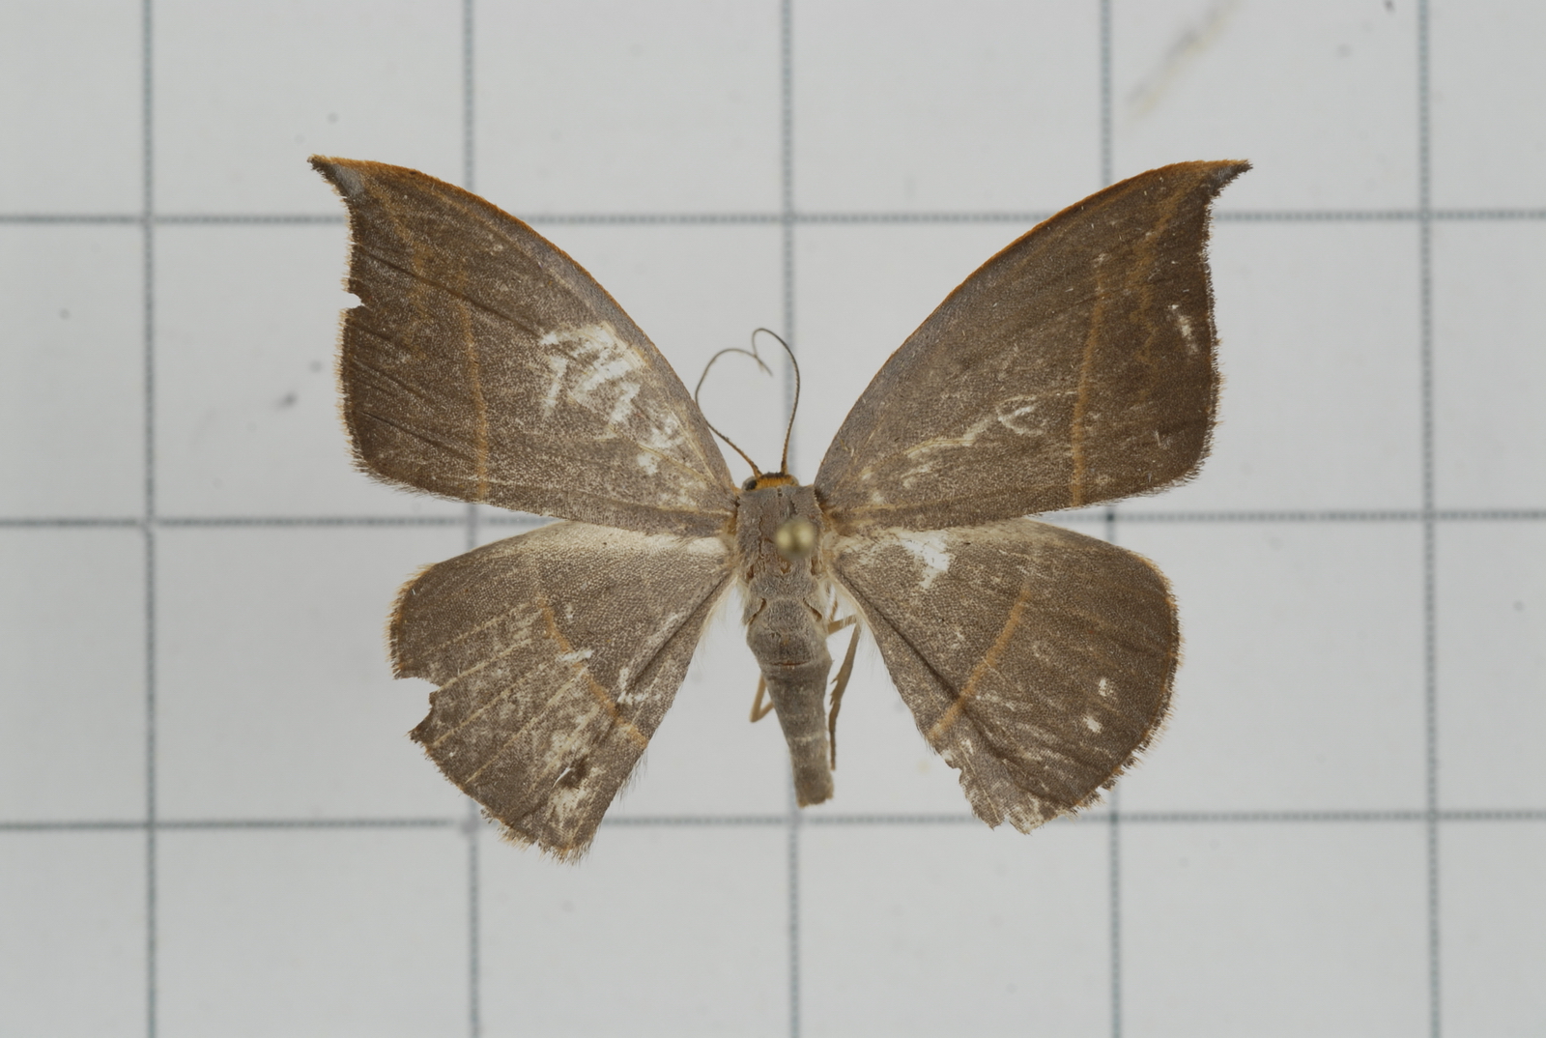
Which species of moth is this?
Microblepsis violacea
